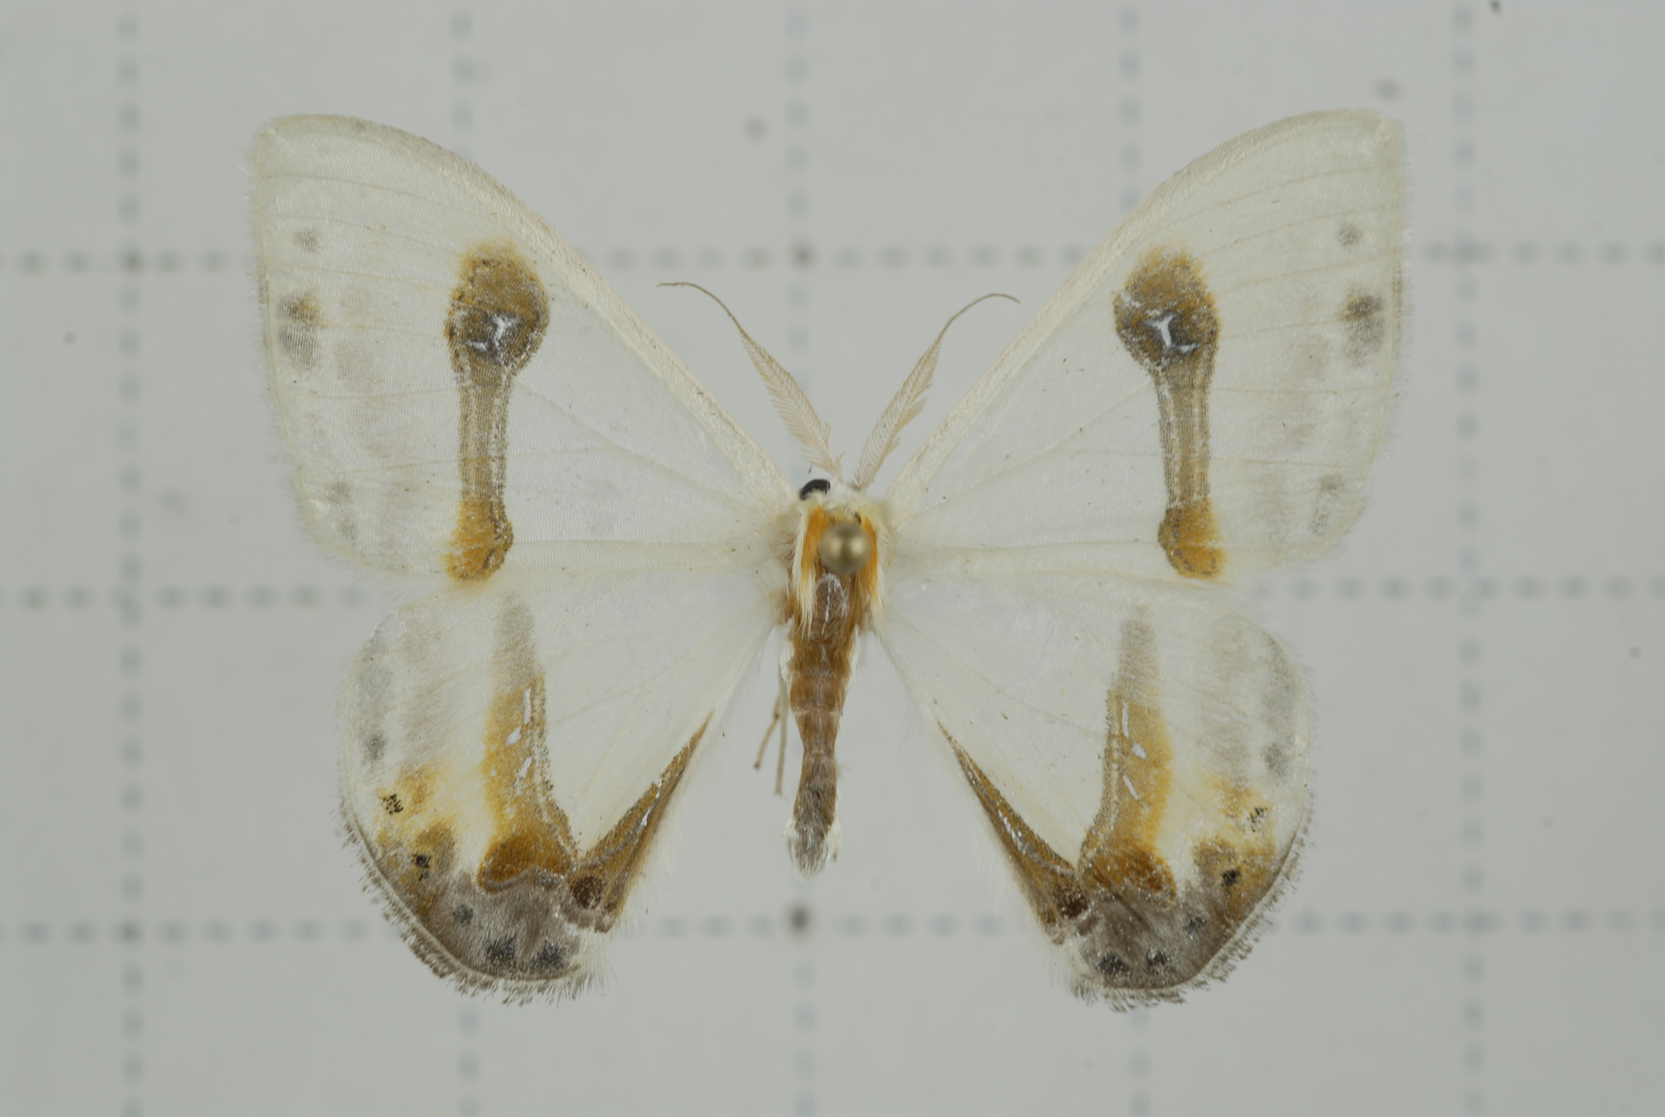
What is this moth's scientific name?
Macrocilix mysticata flavotincta
